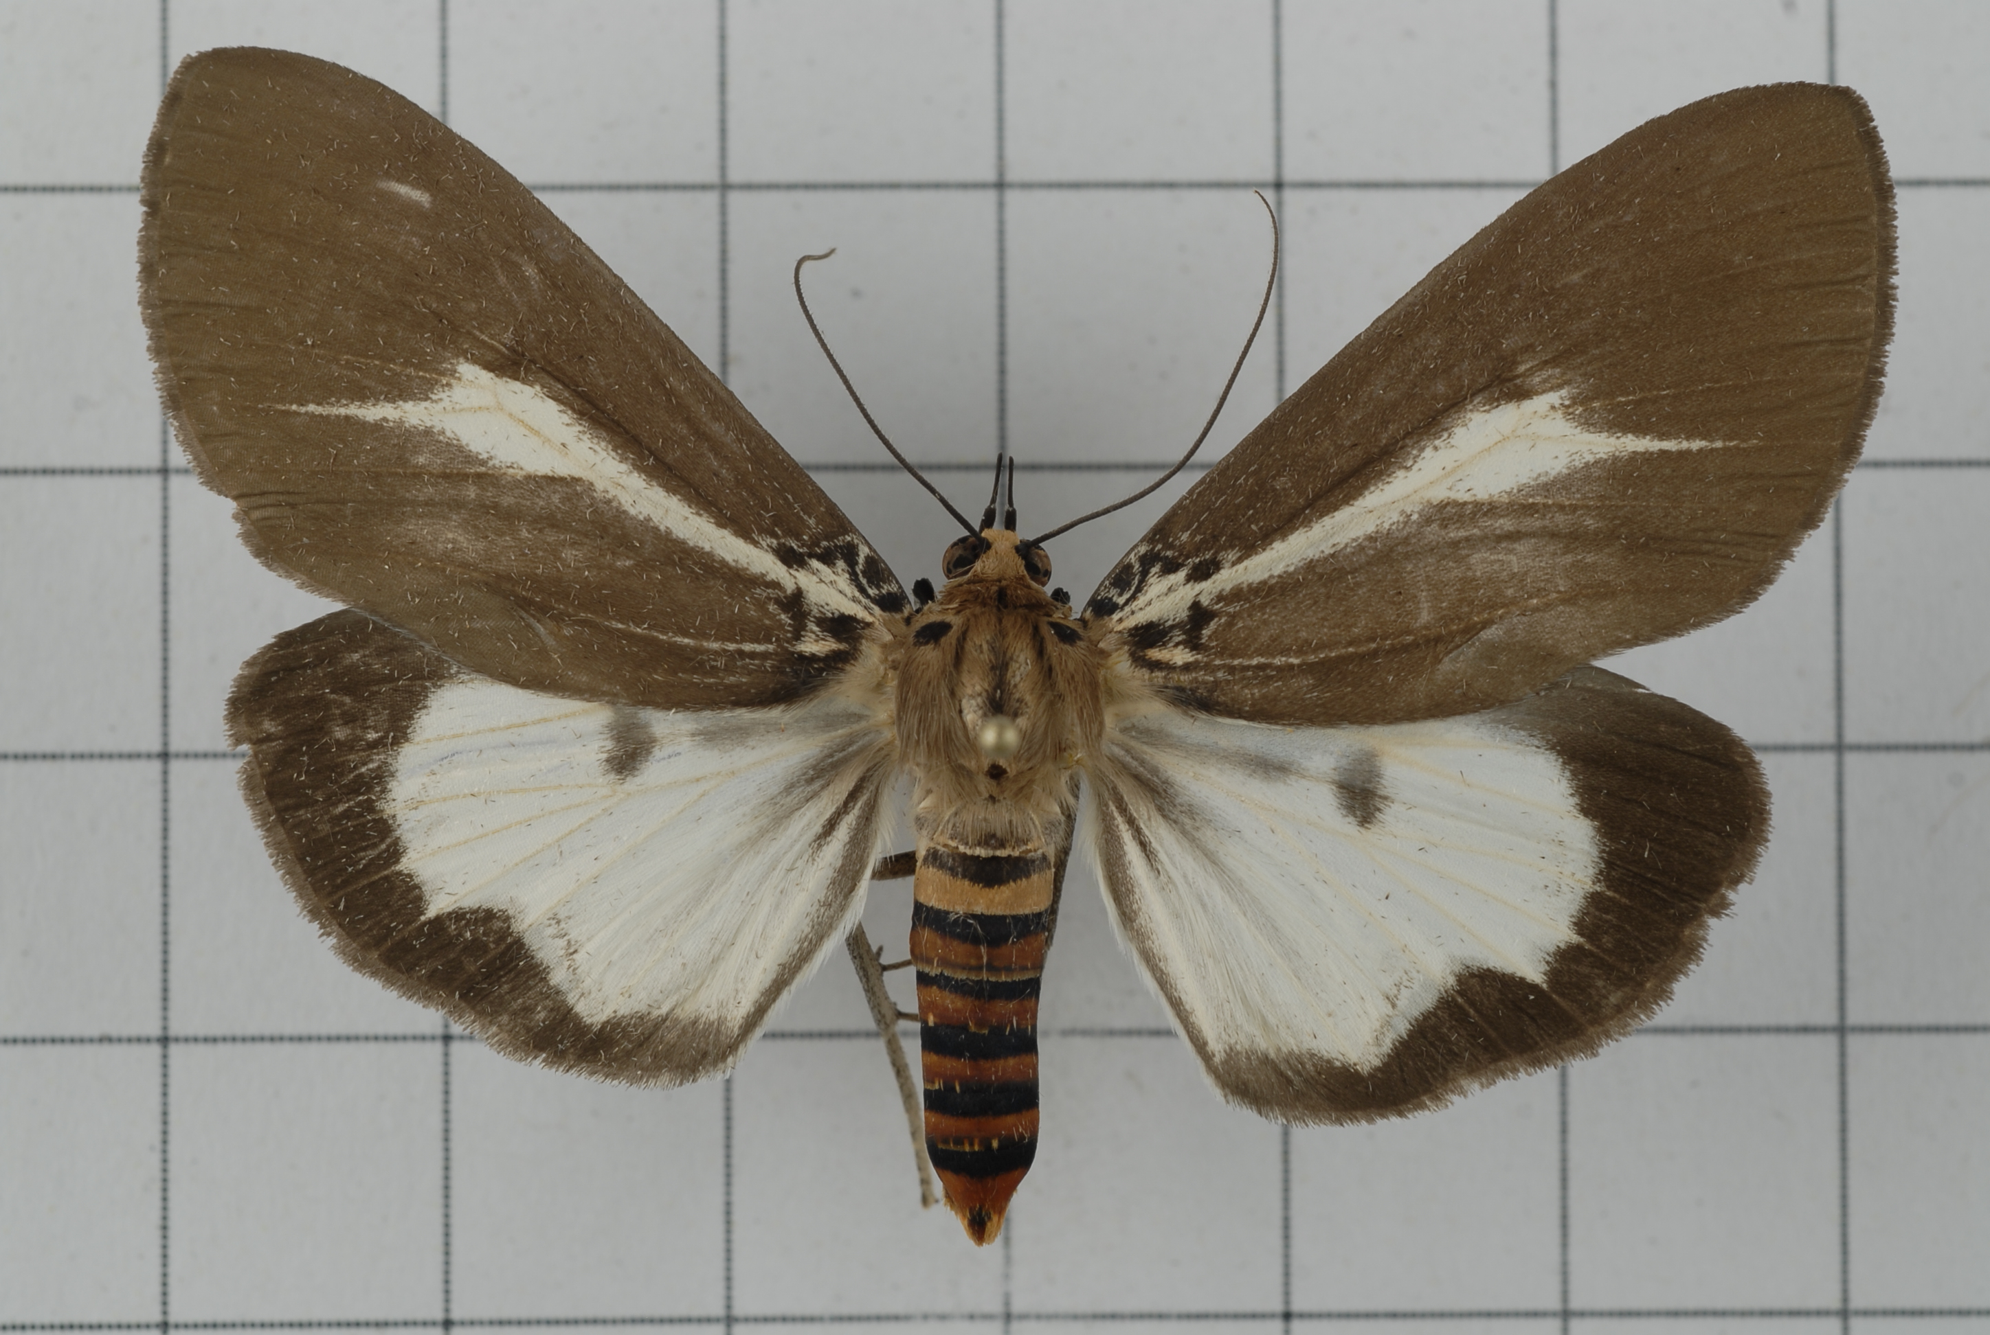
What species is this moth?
Asota heliconia zebrina
